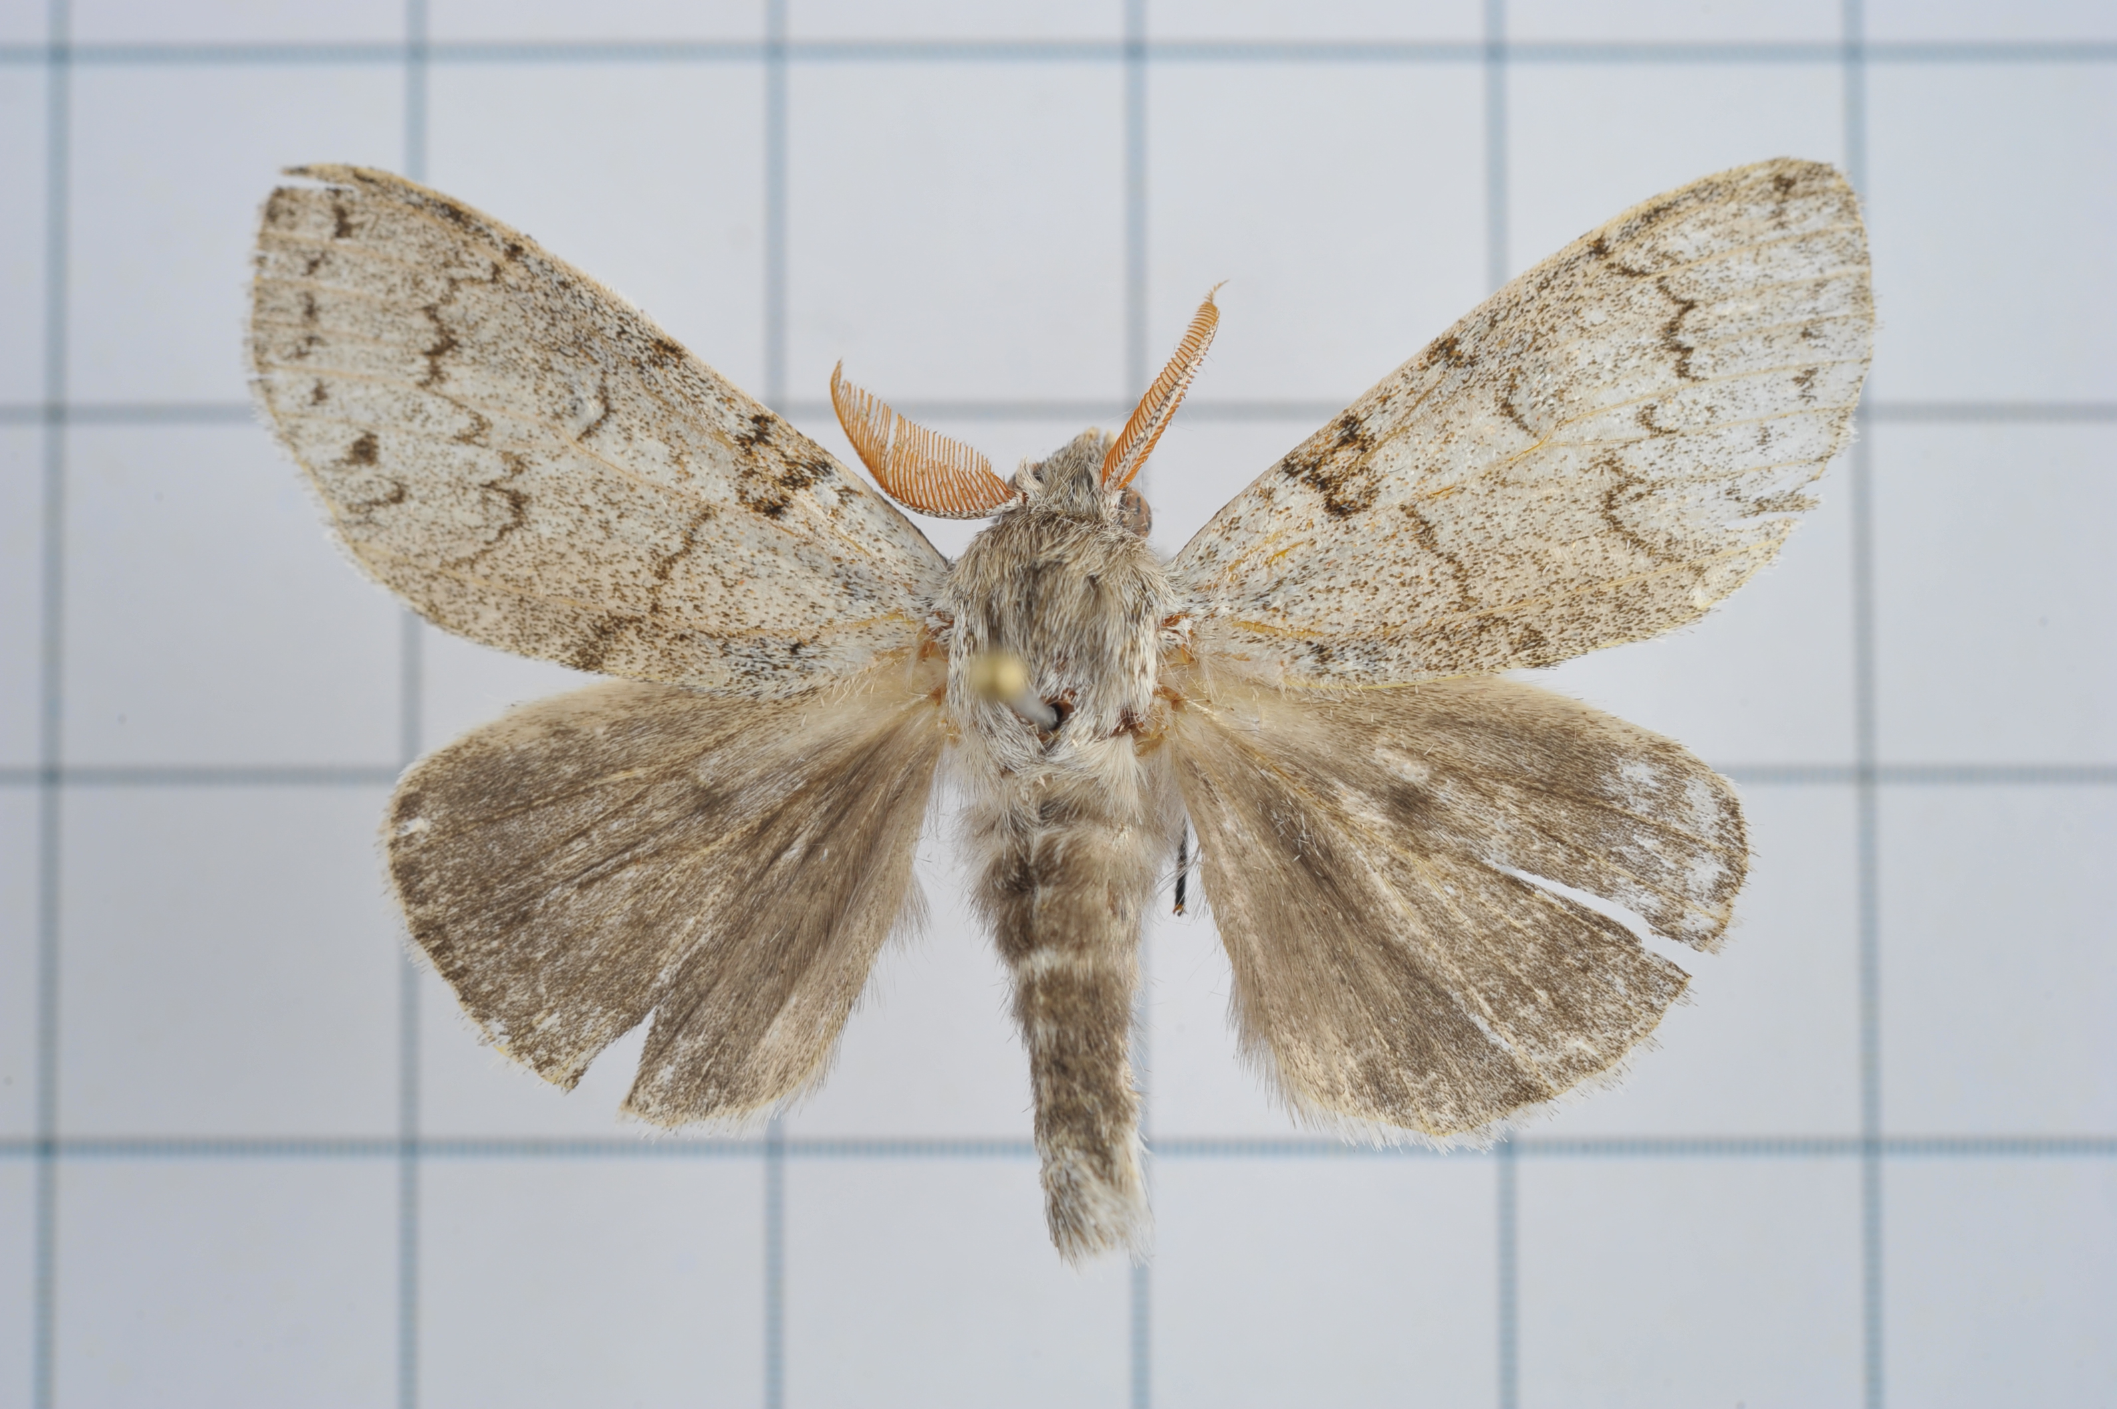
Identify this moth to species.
Calliteara postfusca
